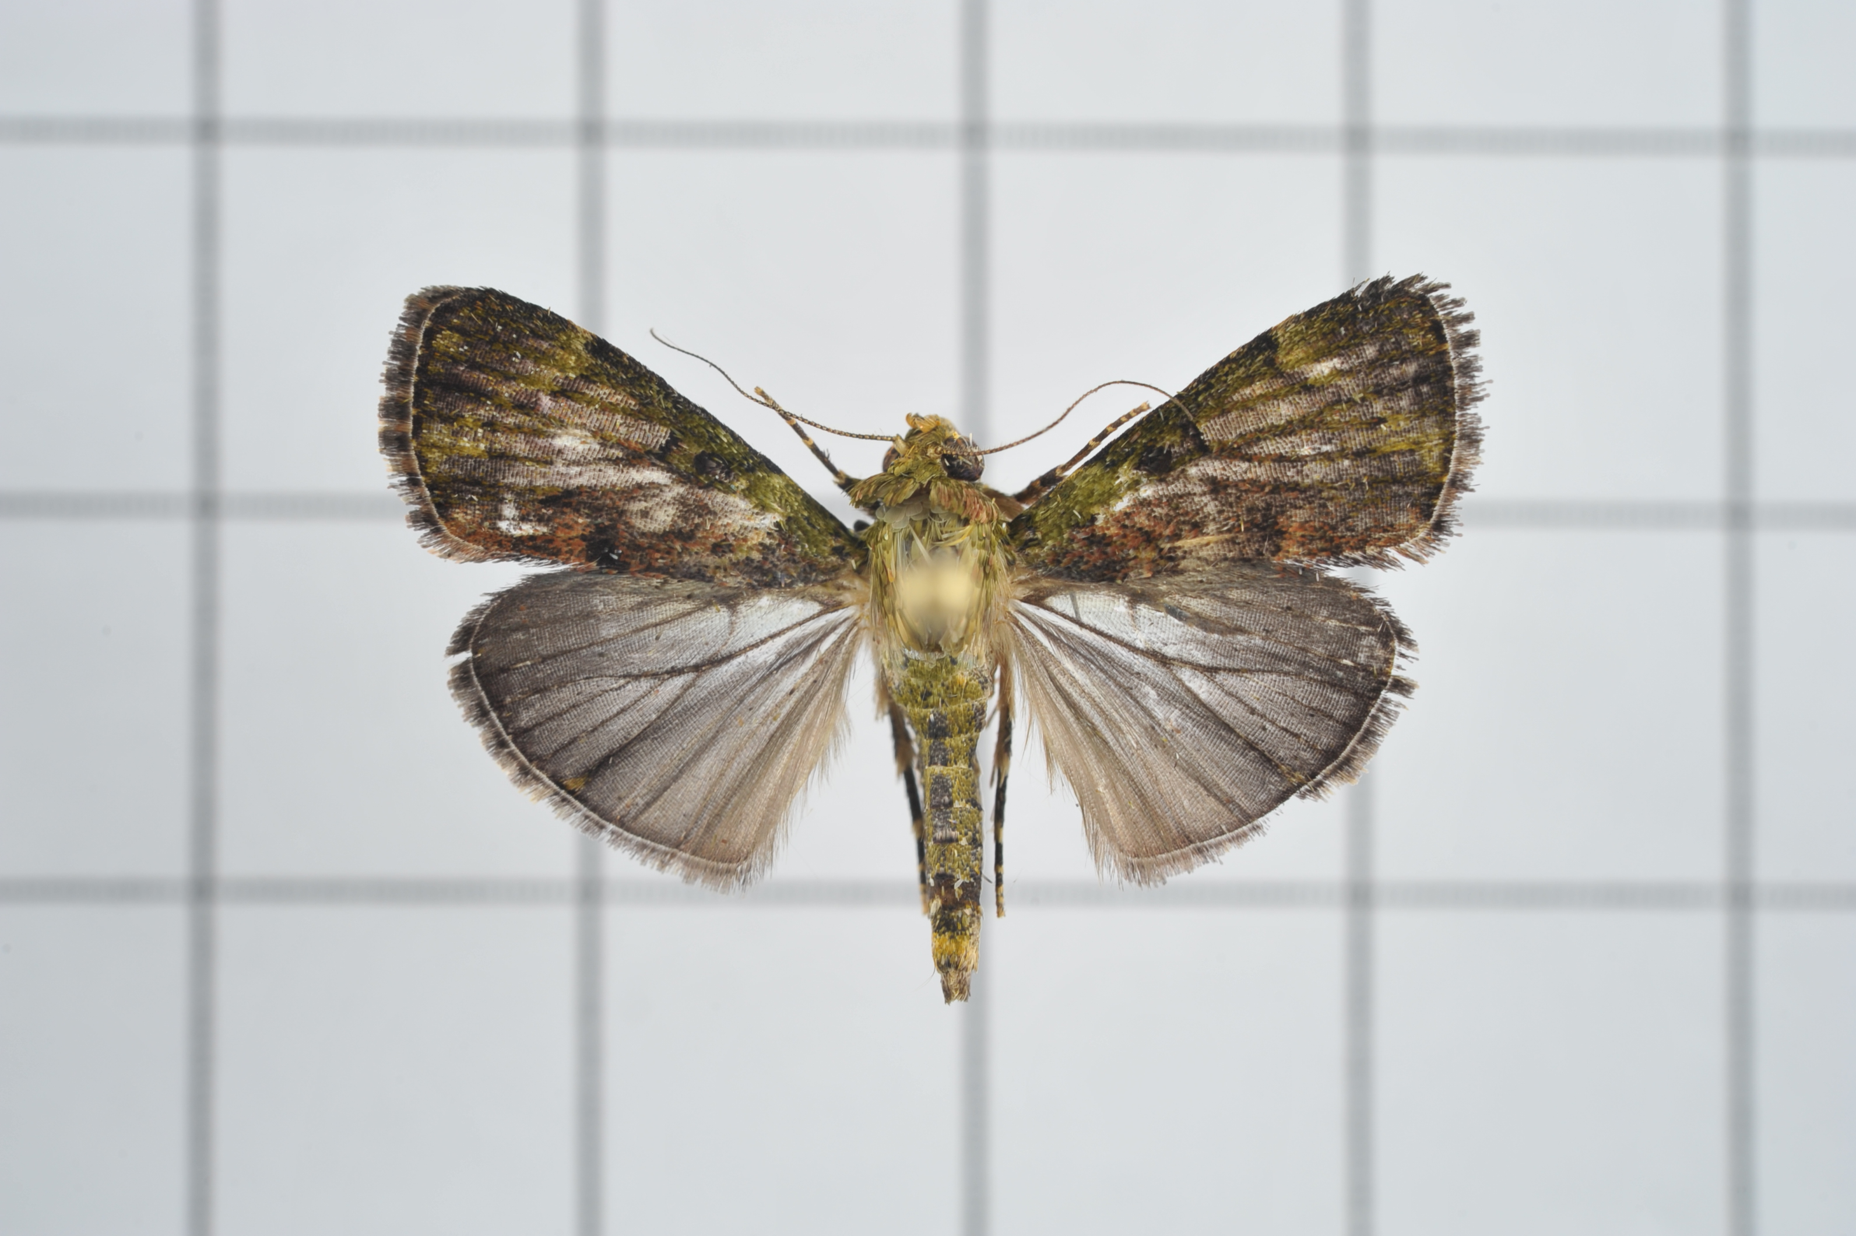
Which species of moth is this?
Lamida obscura
